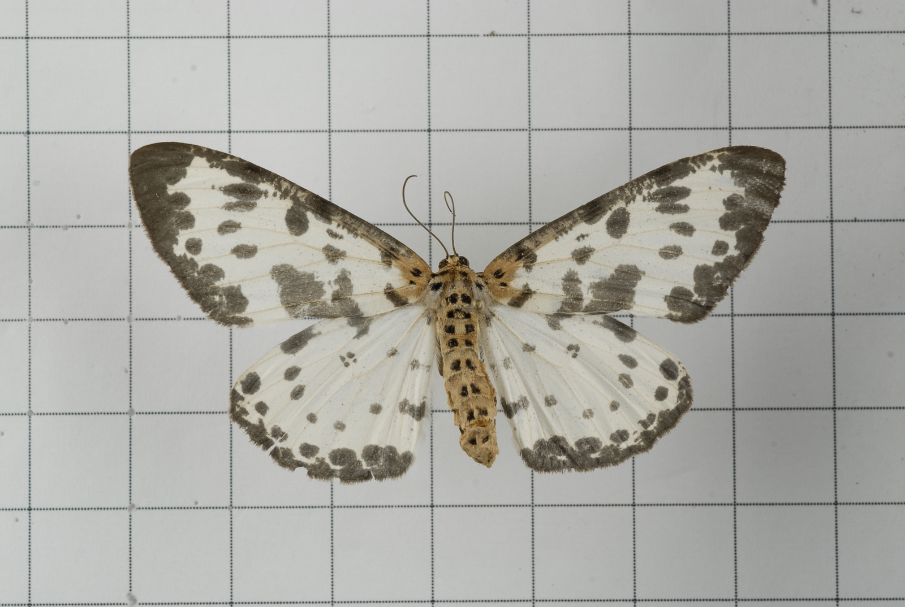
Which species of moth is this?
Percnia longitermen
